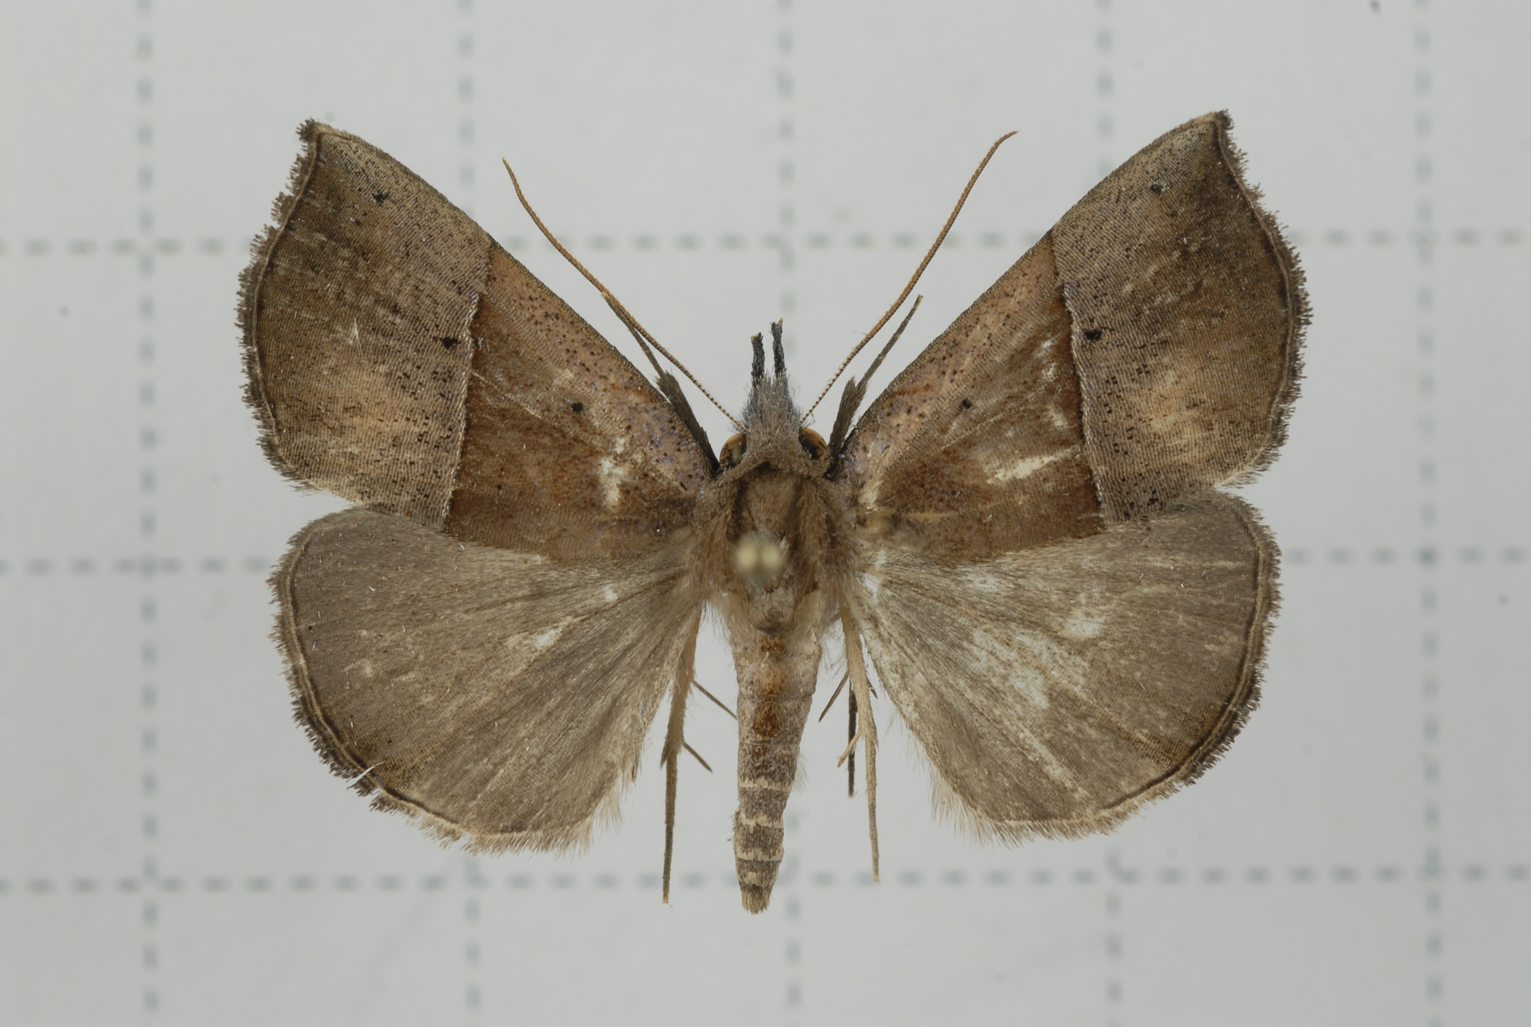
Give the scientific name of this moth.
Hypena iconicalis
